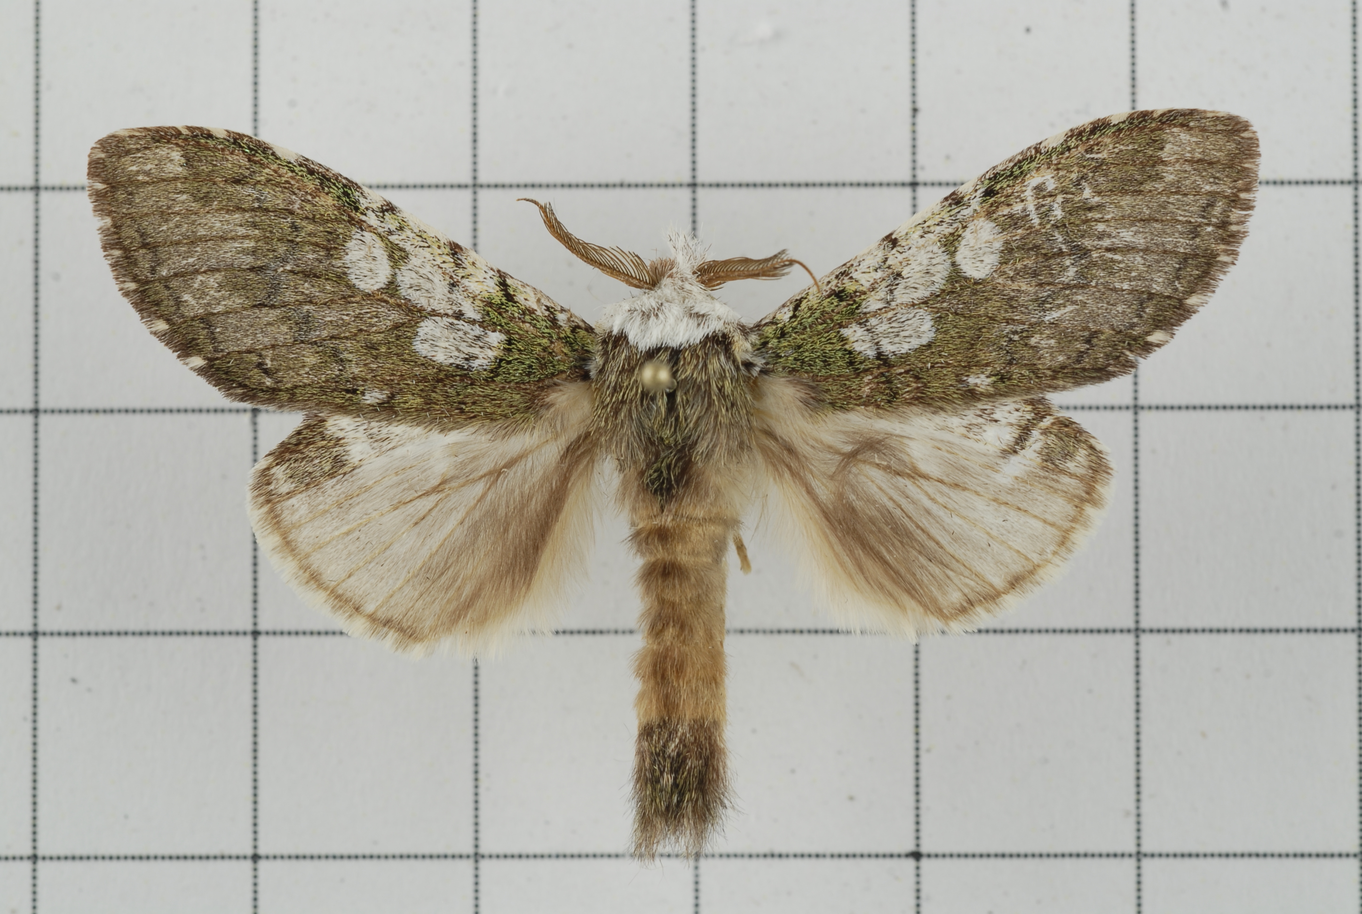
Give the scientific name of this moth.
Syntypistis comatus
